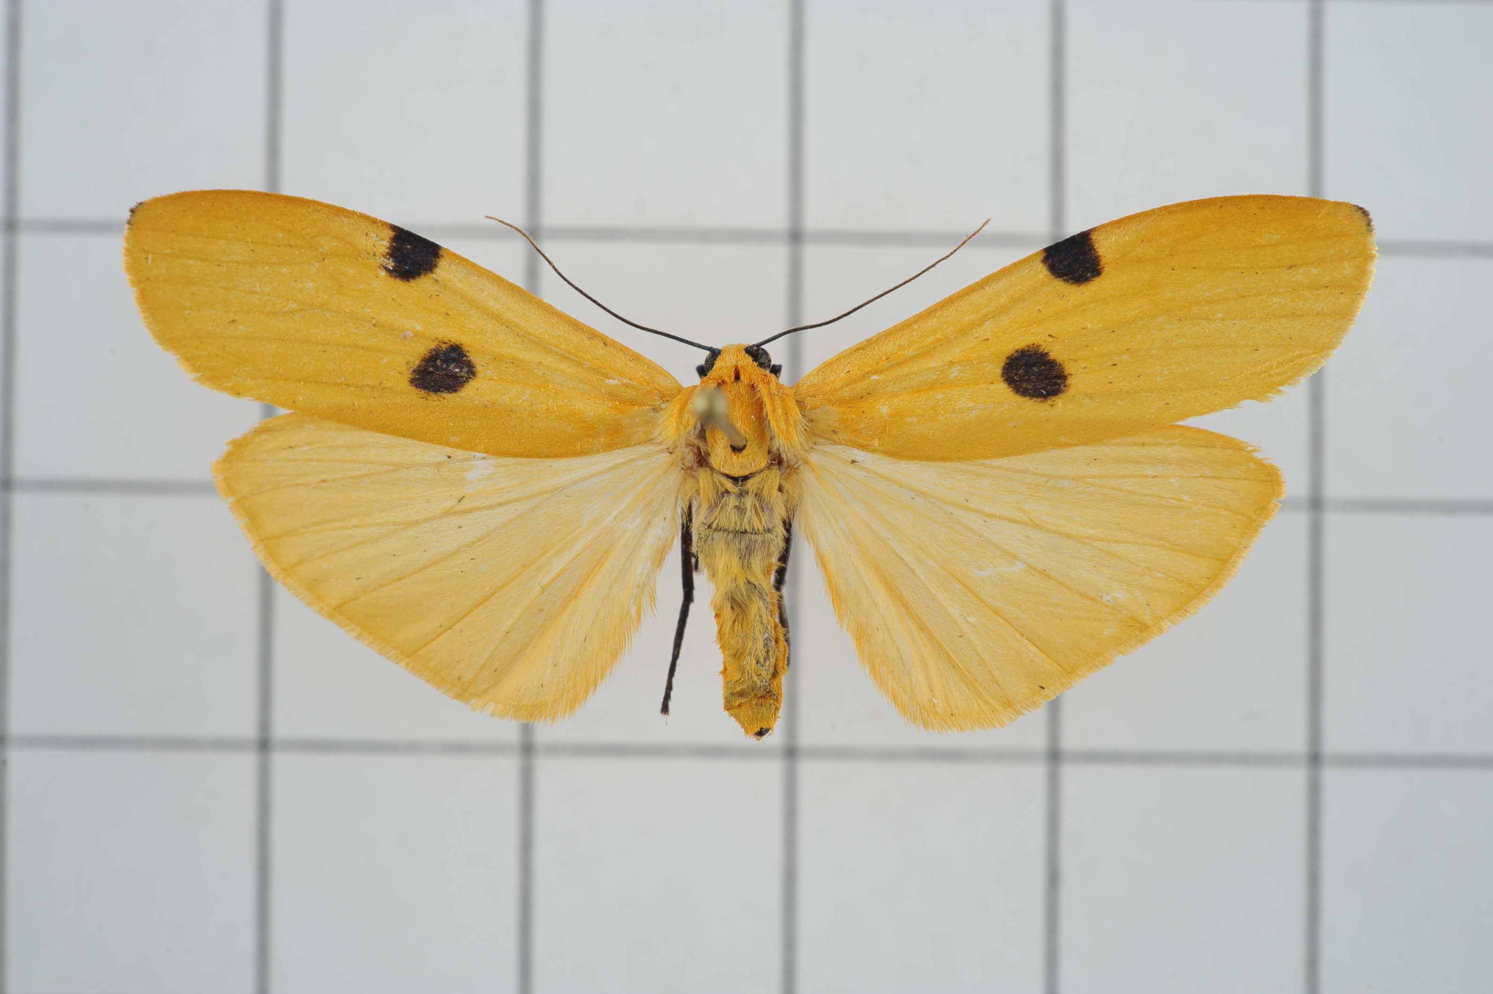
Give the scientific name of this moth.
Conilepia nigricosta paiwan
